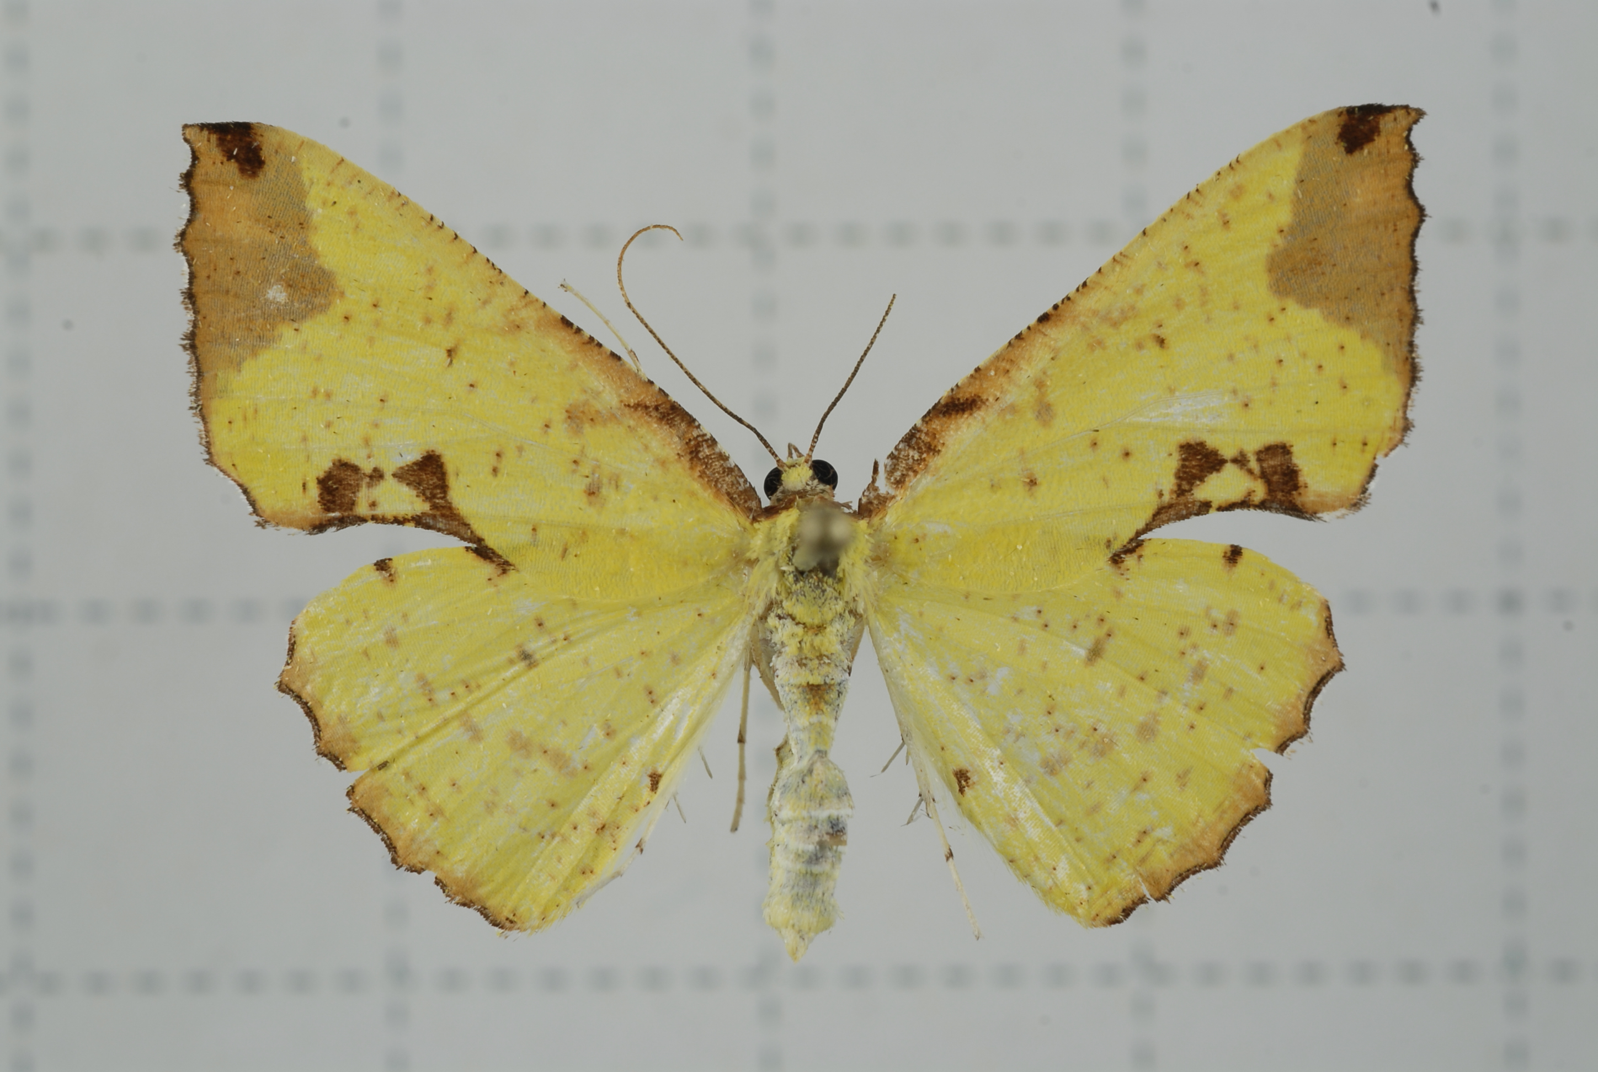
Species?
Corymica pryeri
